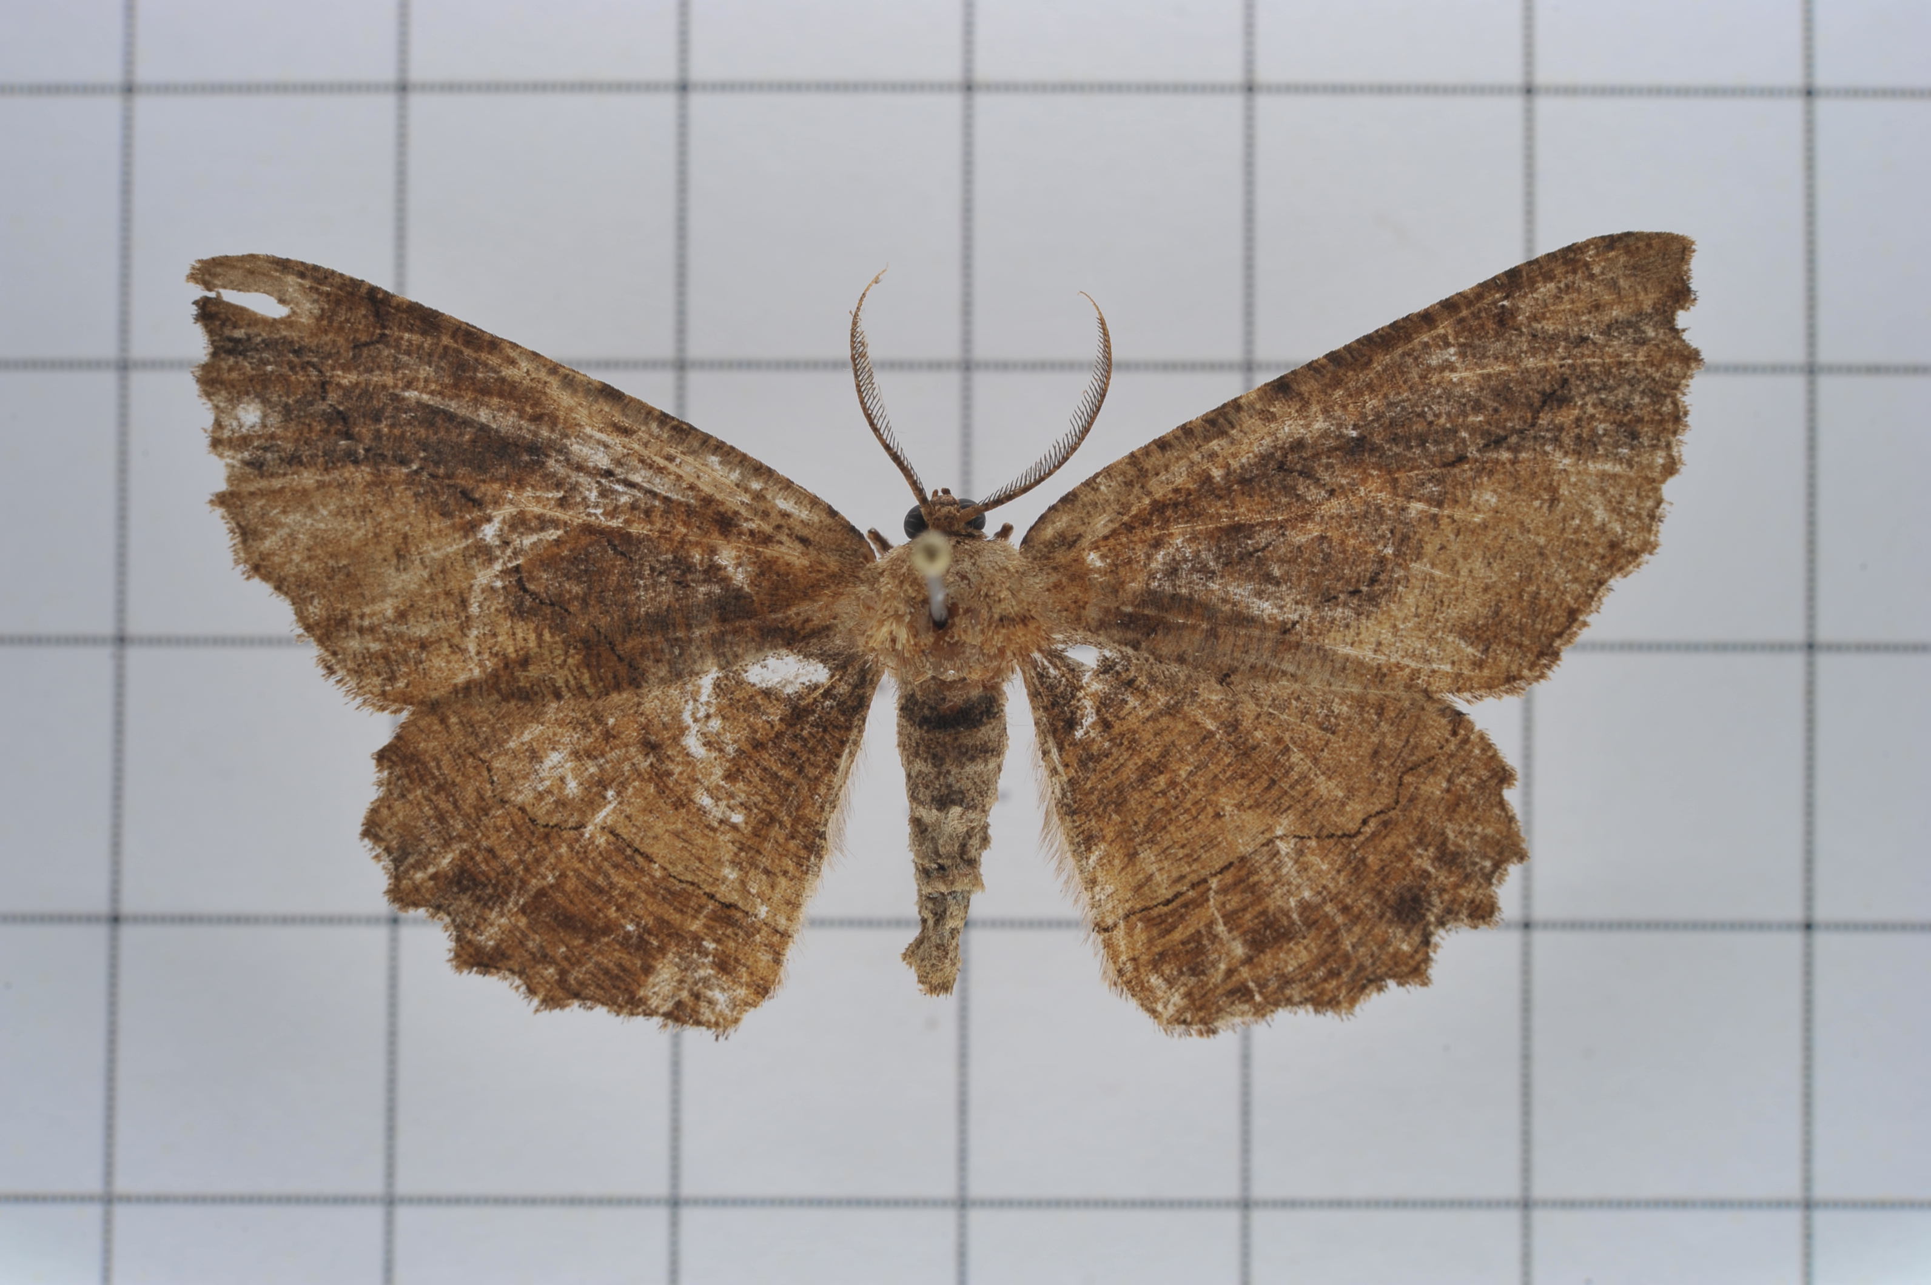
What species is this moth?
Phthonandria atrilineata cuneilinearia
